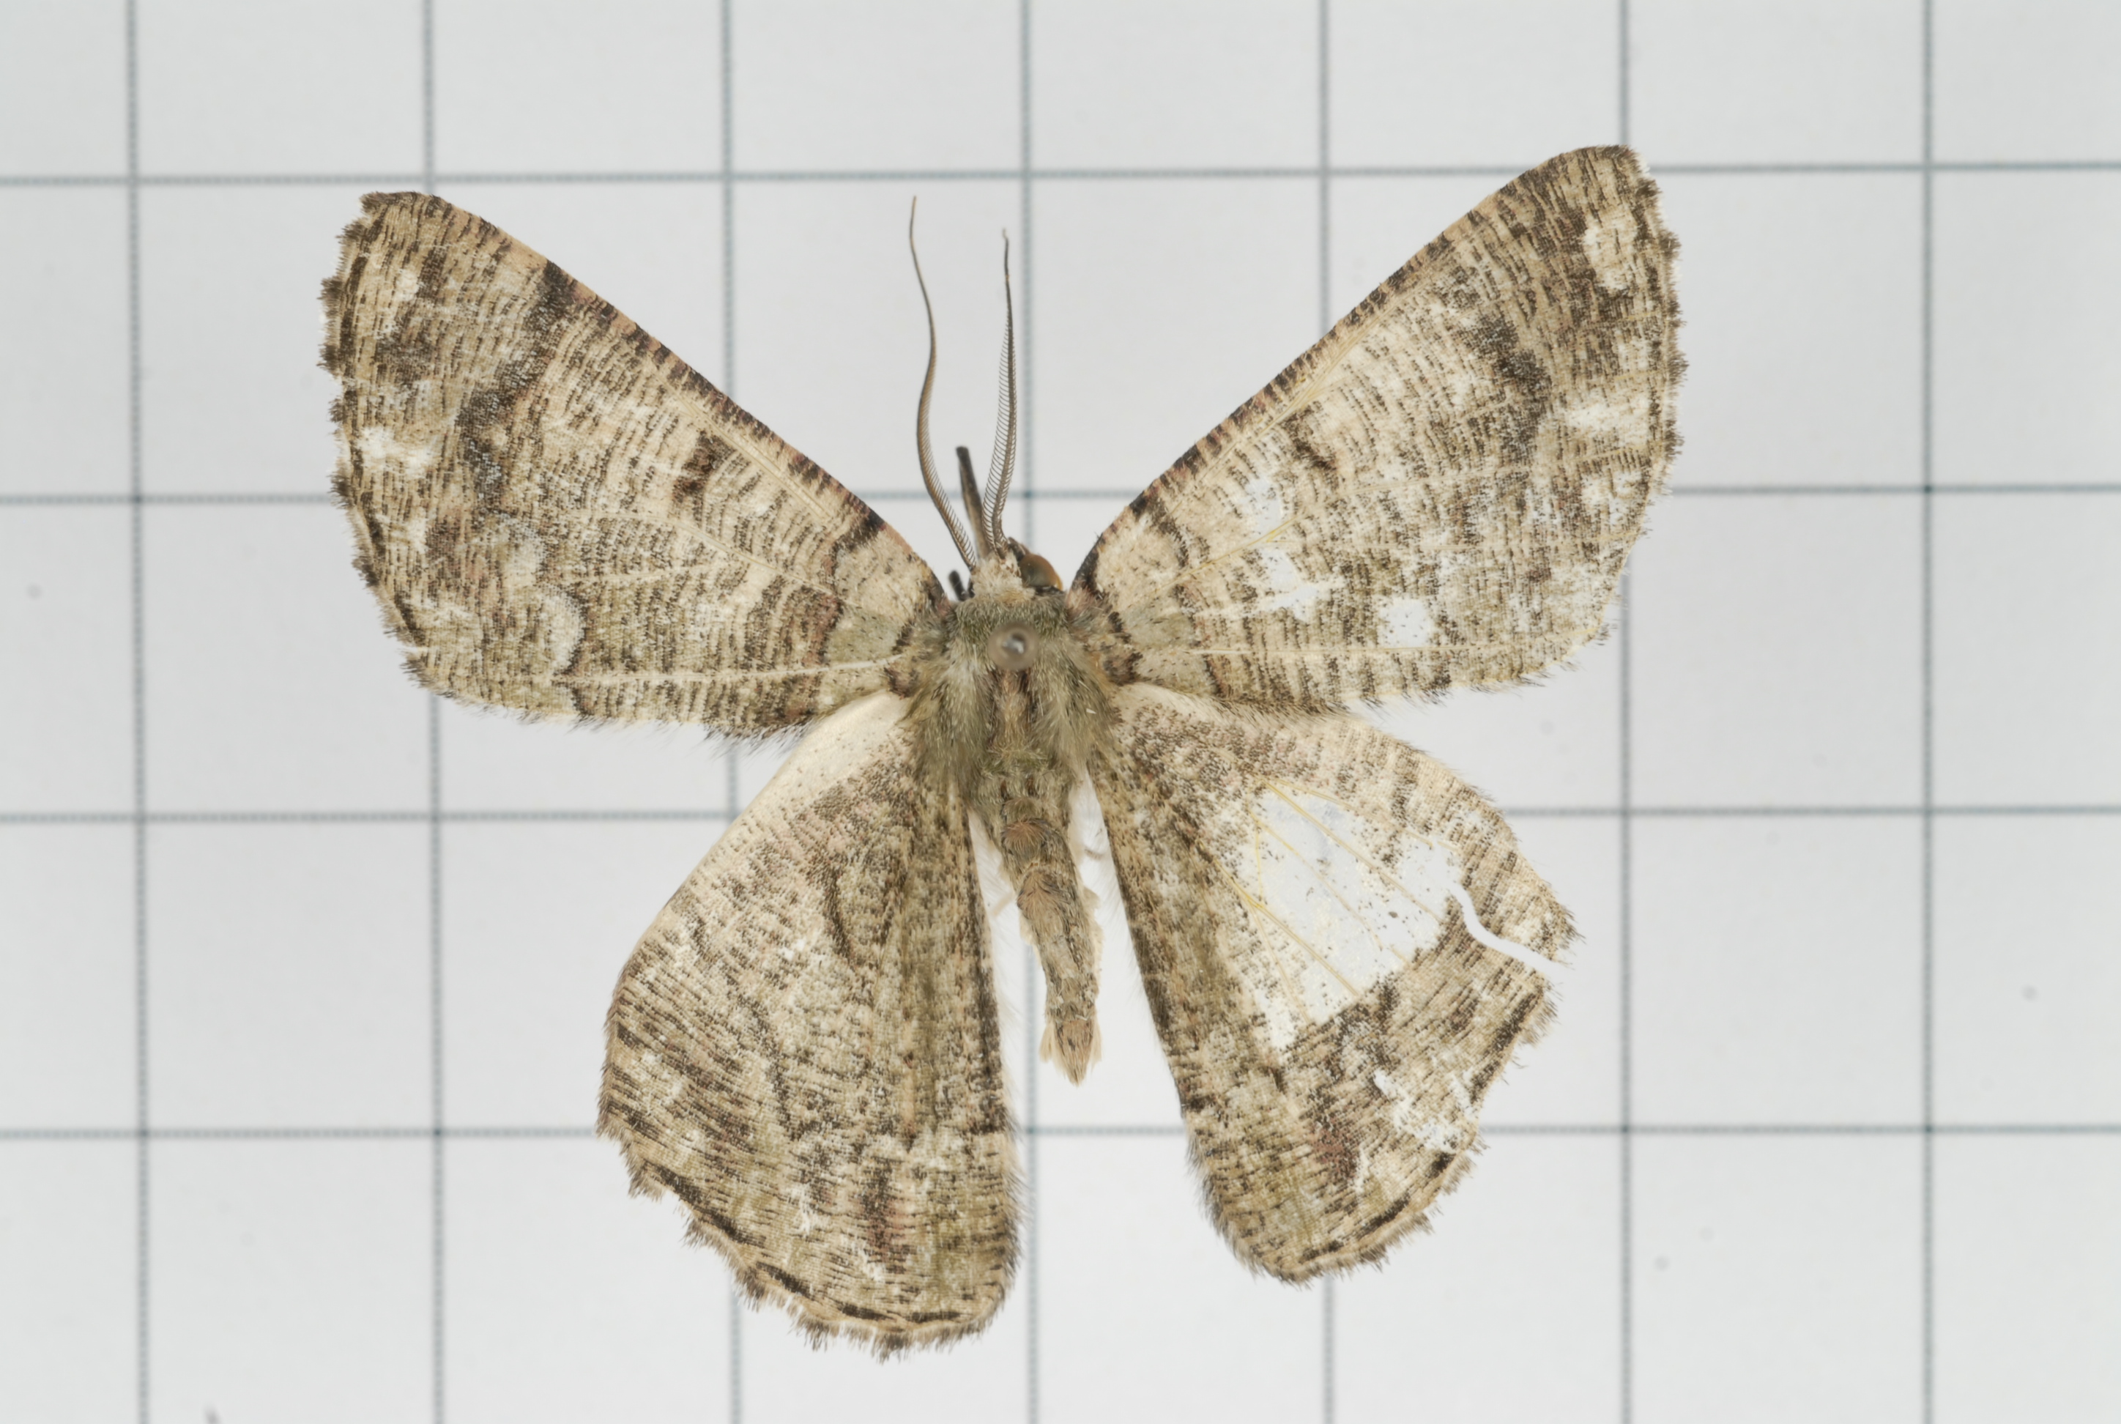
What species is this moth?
Lophophelma taiwana
